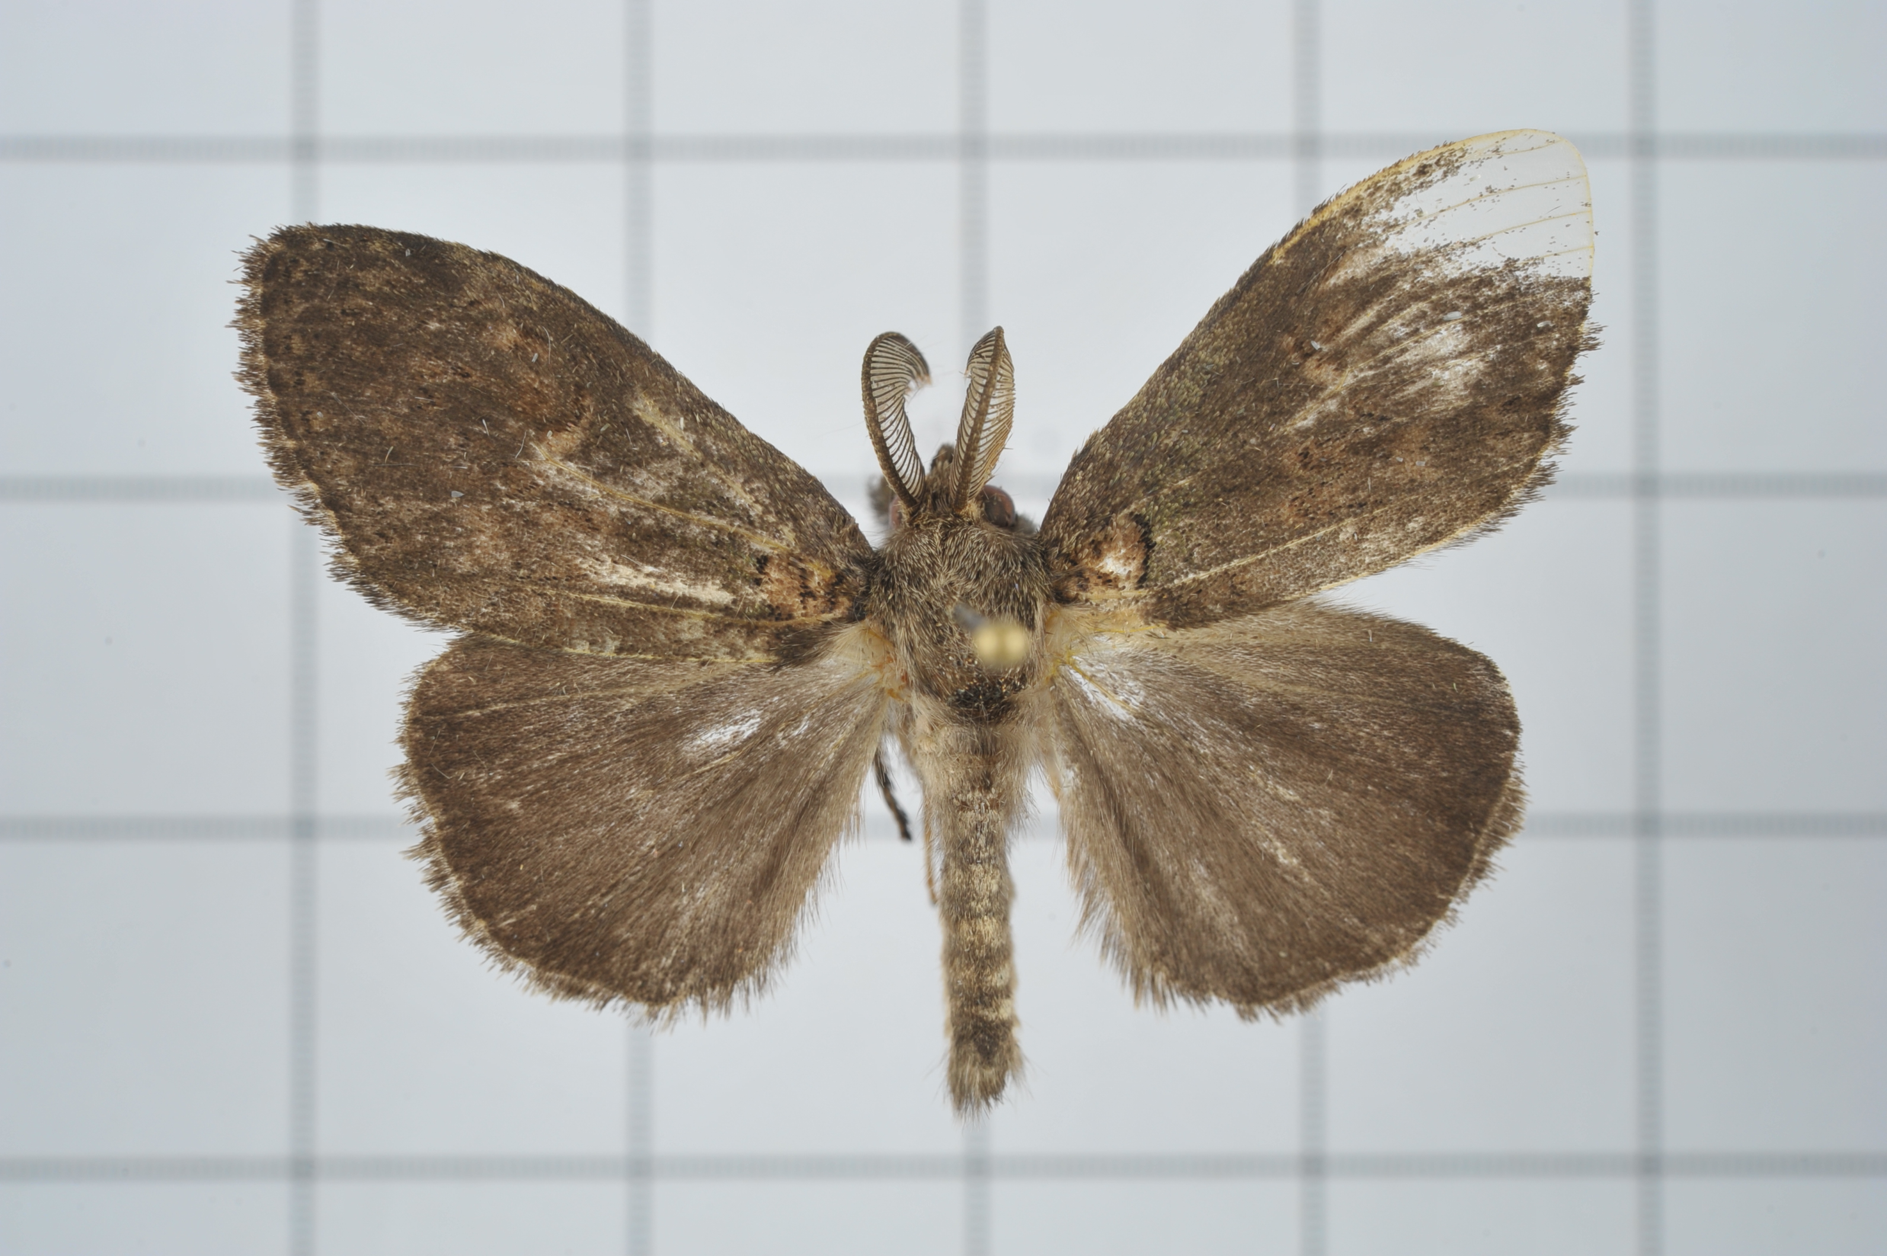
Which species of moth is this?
Olene dudgeoni
